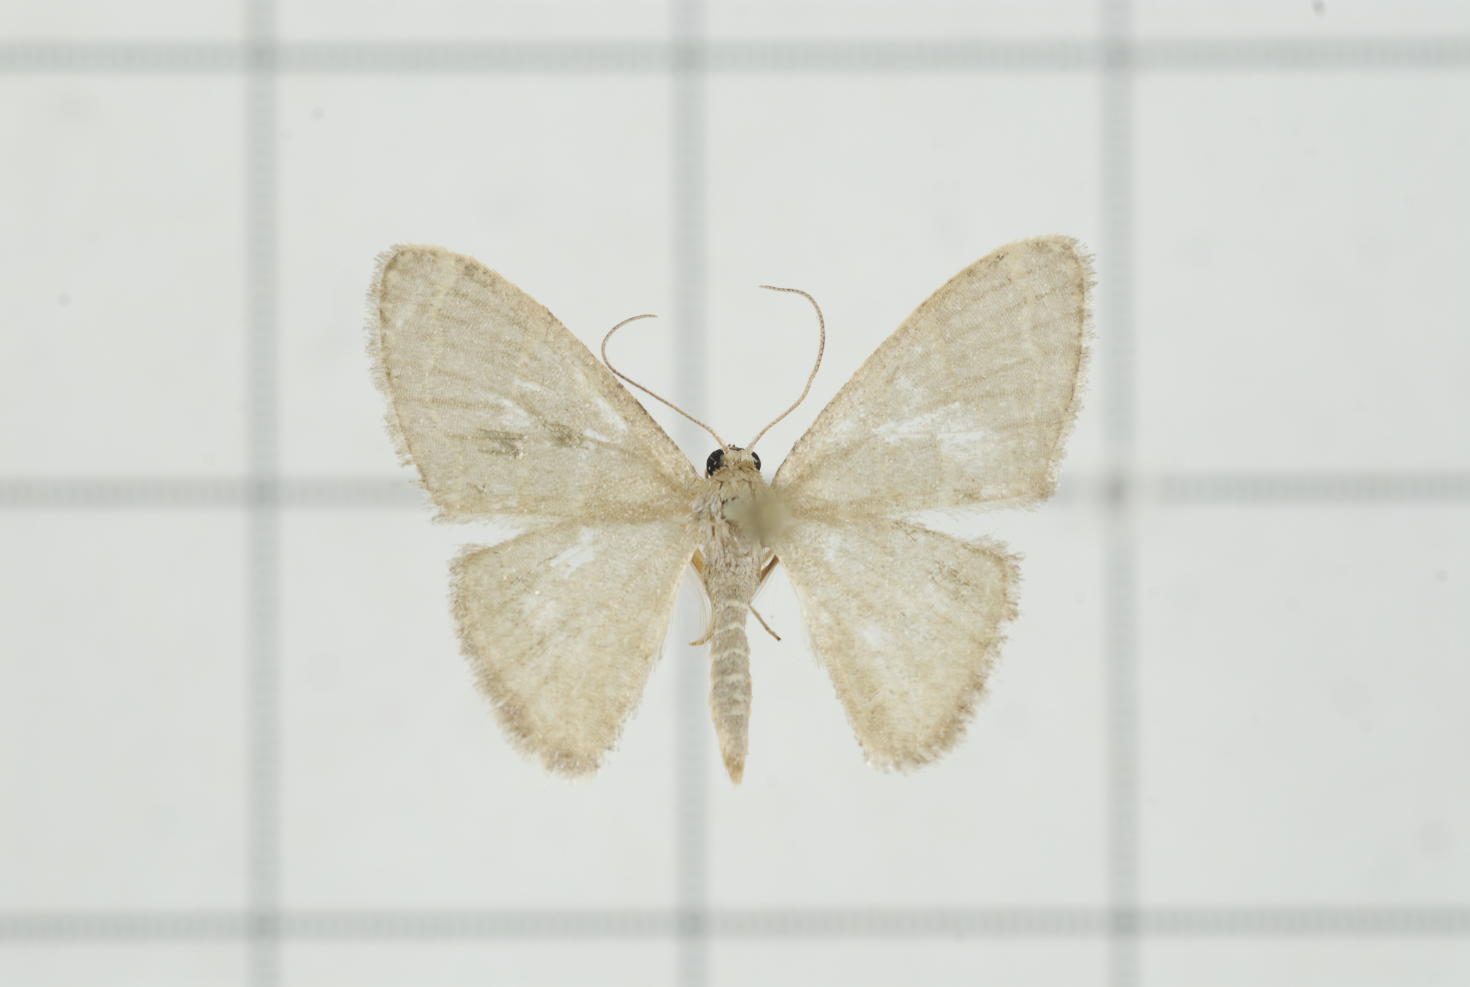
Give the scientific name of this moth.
Lophophleps purpurea
